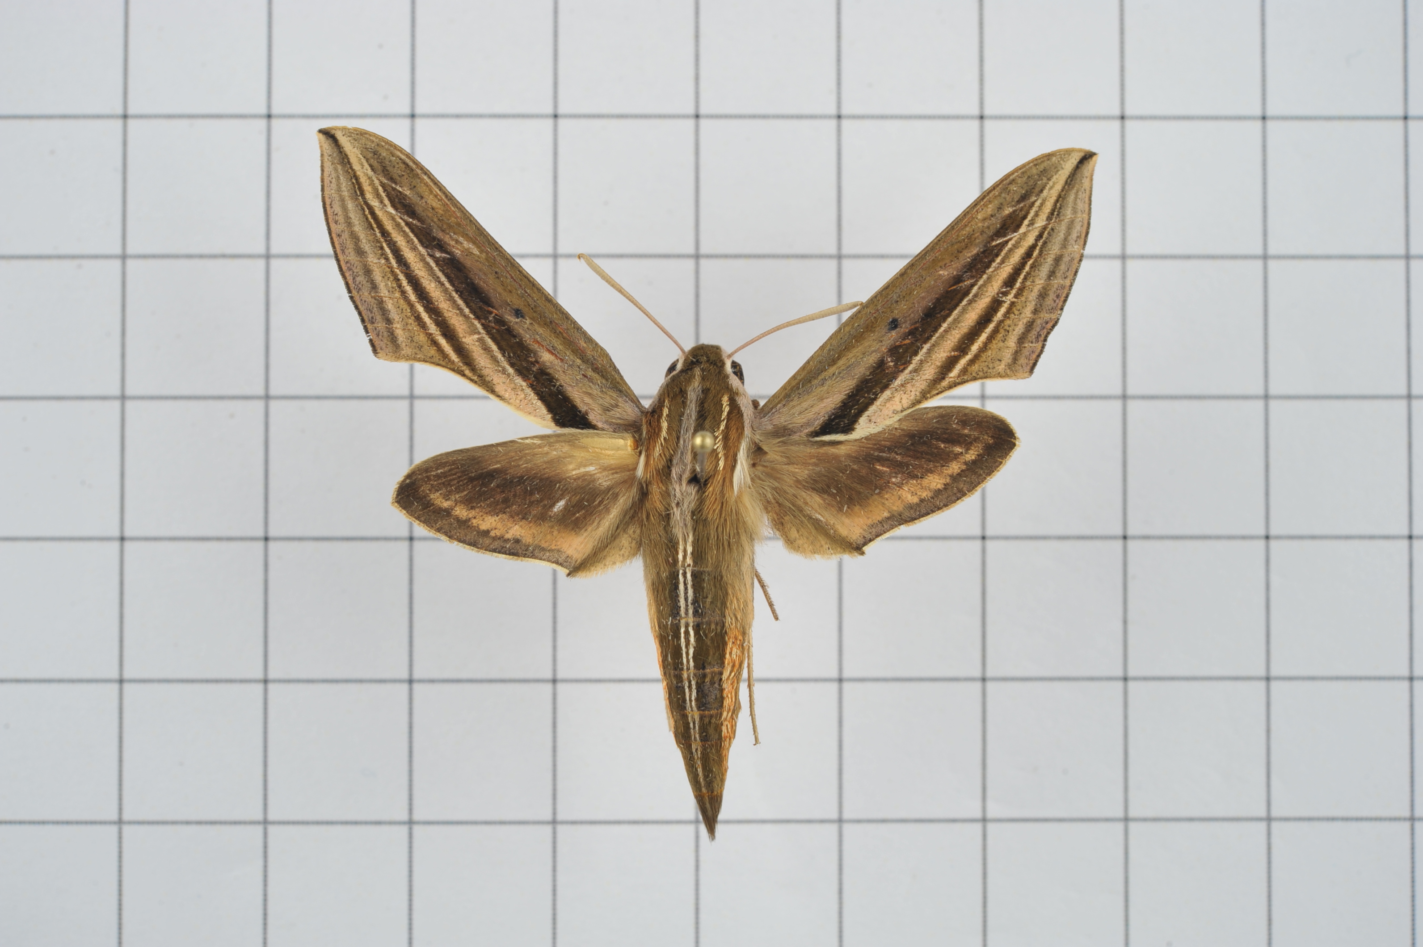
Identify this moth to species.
Theretra oldenlandiae oldenlandiae
